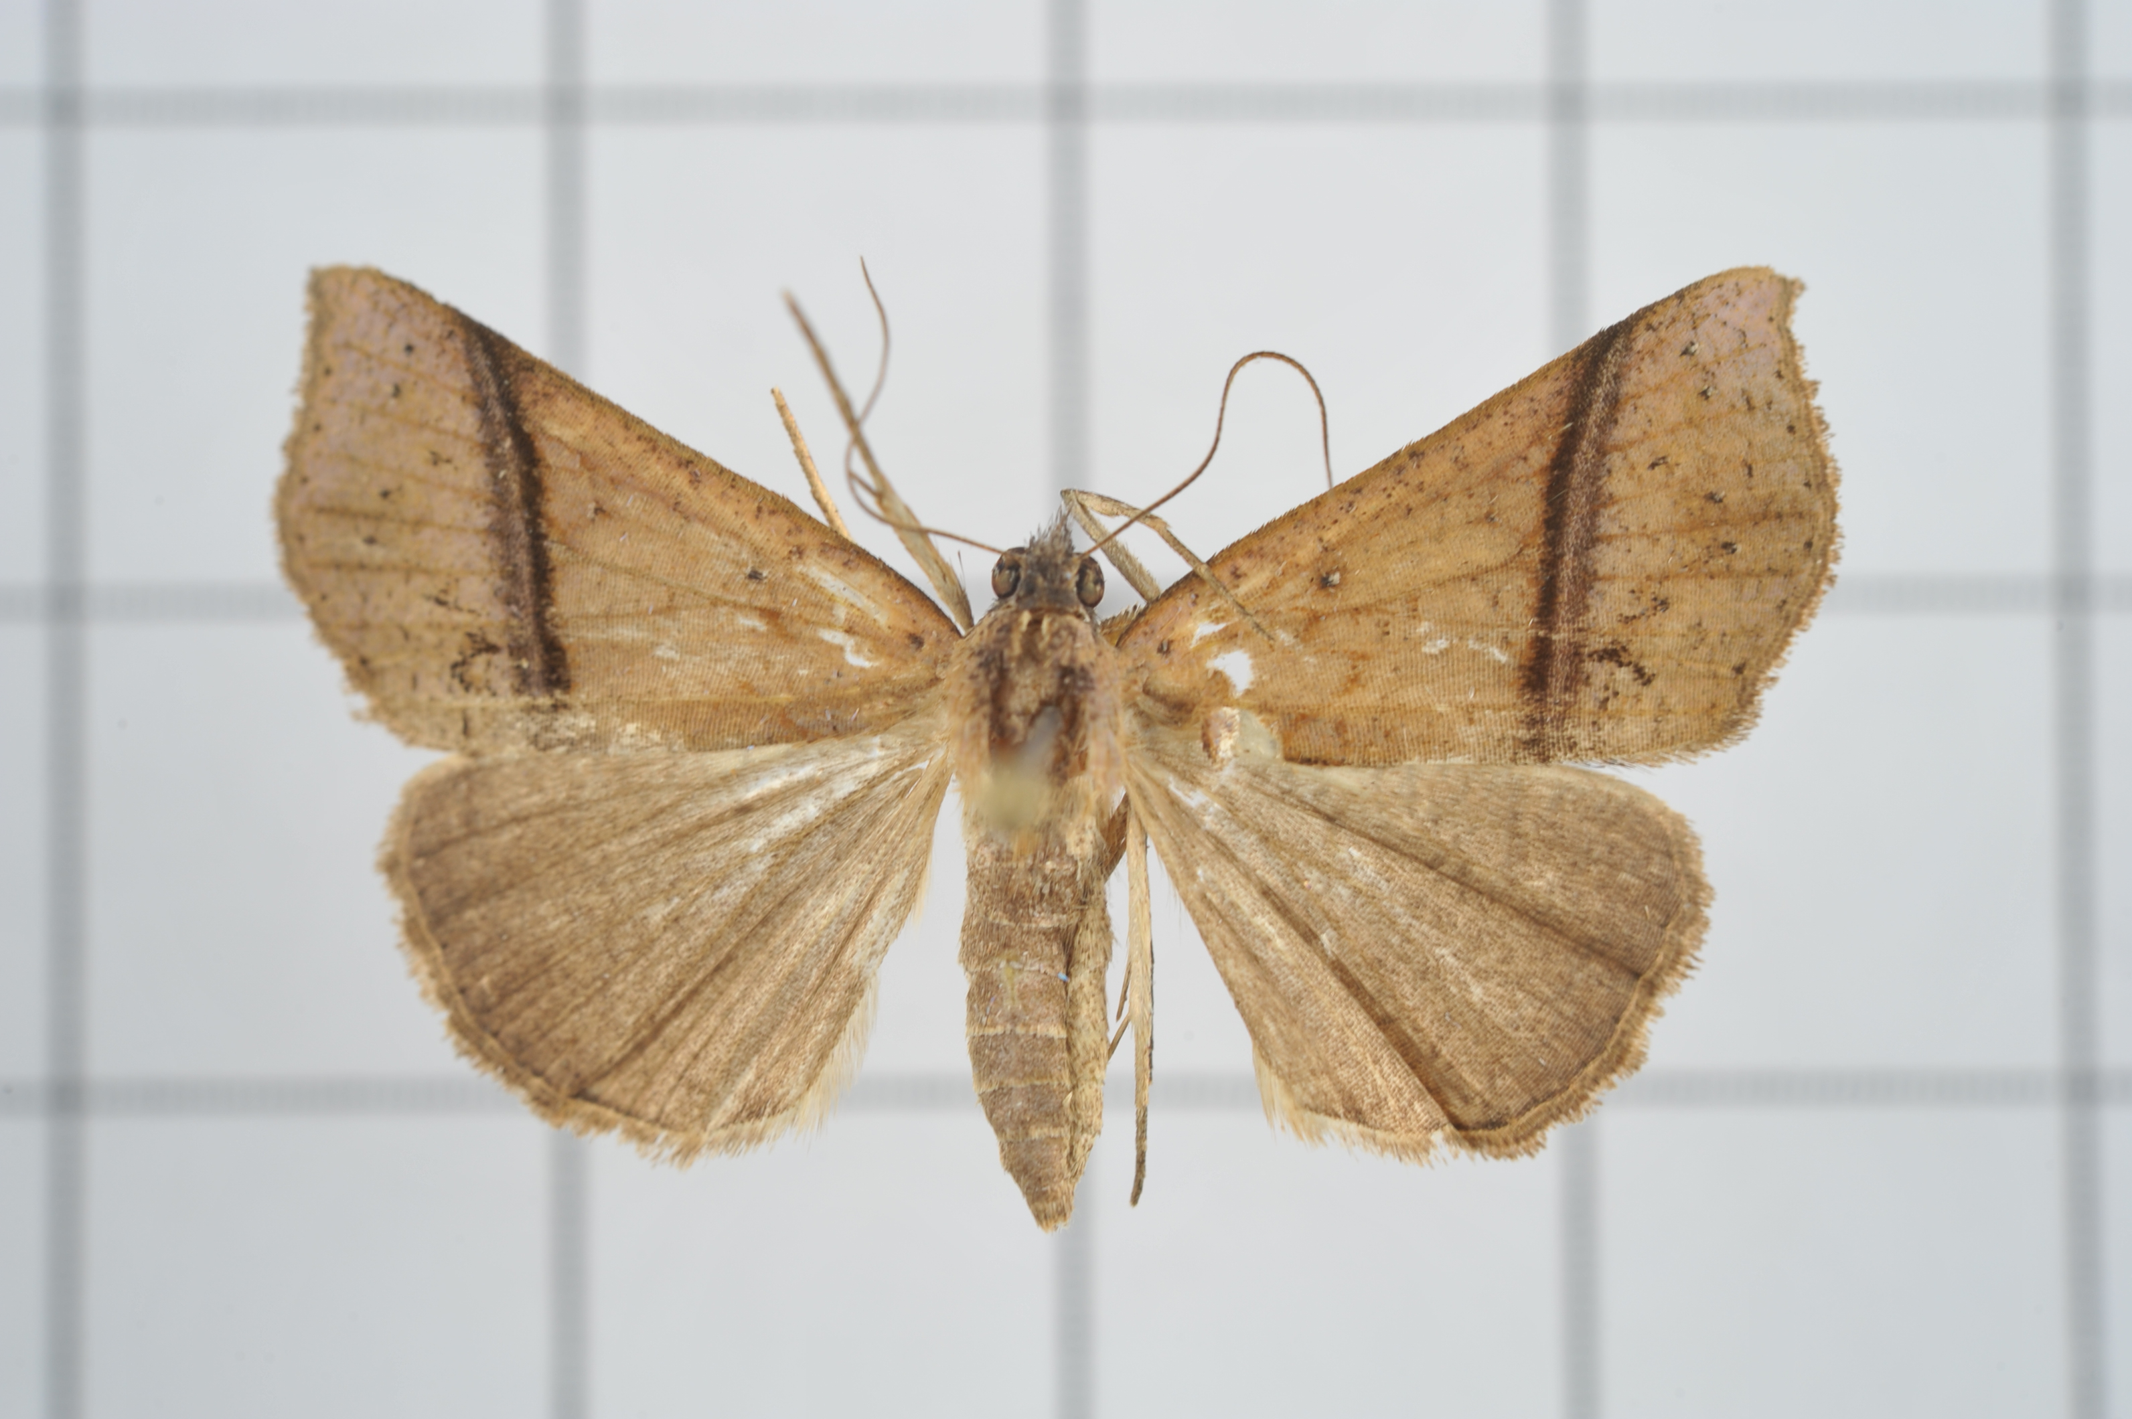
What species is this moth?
Hypena strigatus
